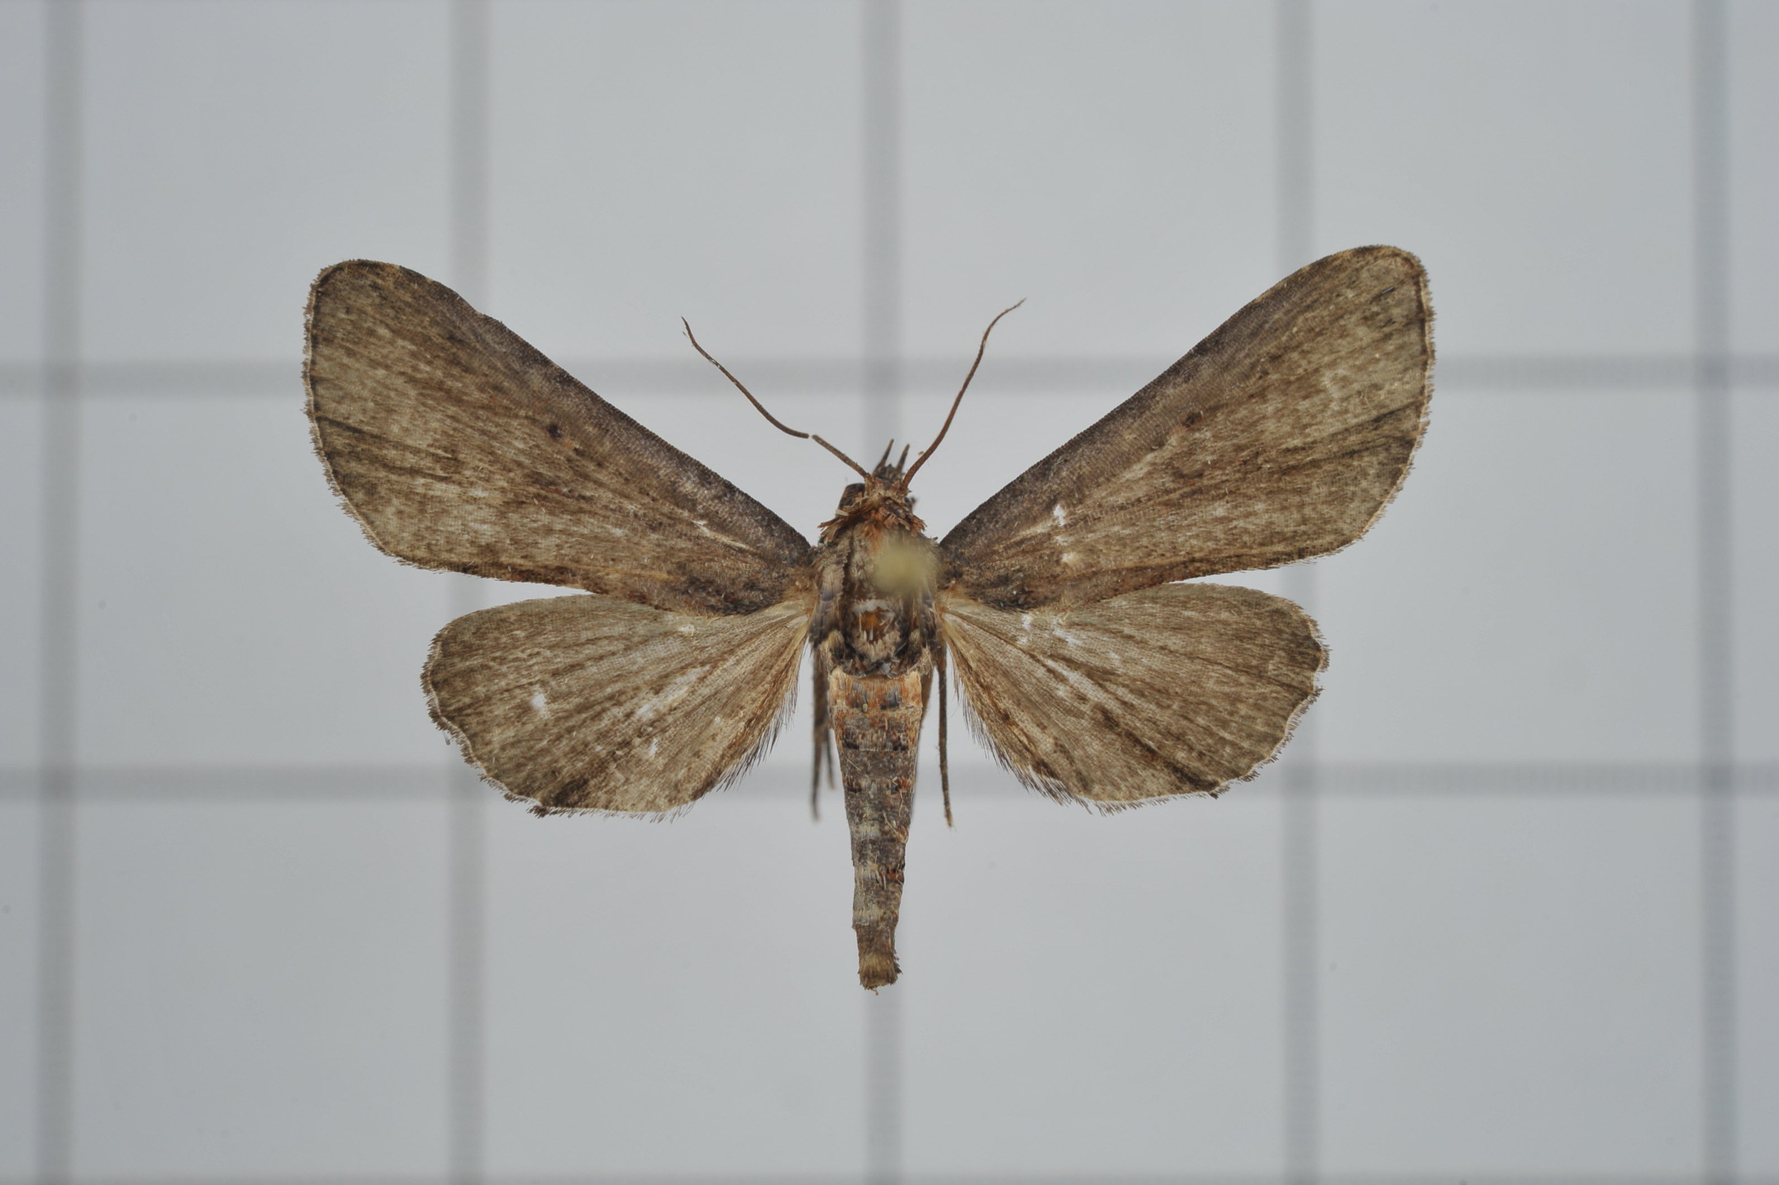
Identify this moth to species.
Anigraea homochroa
